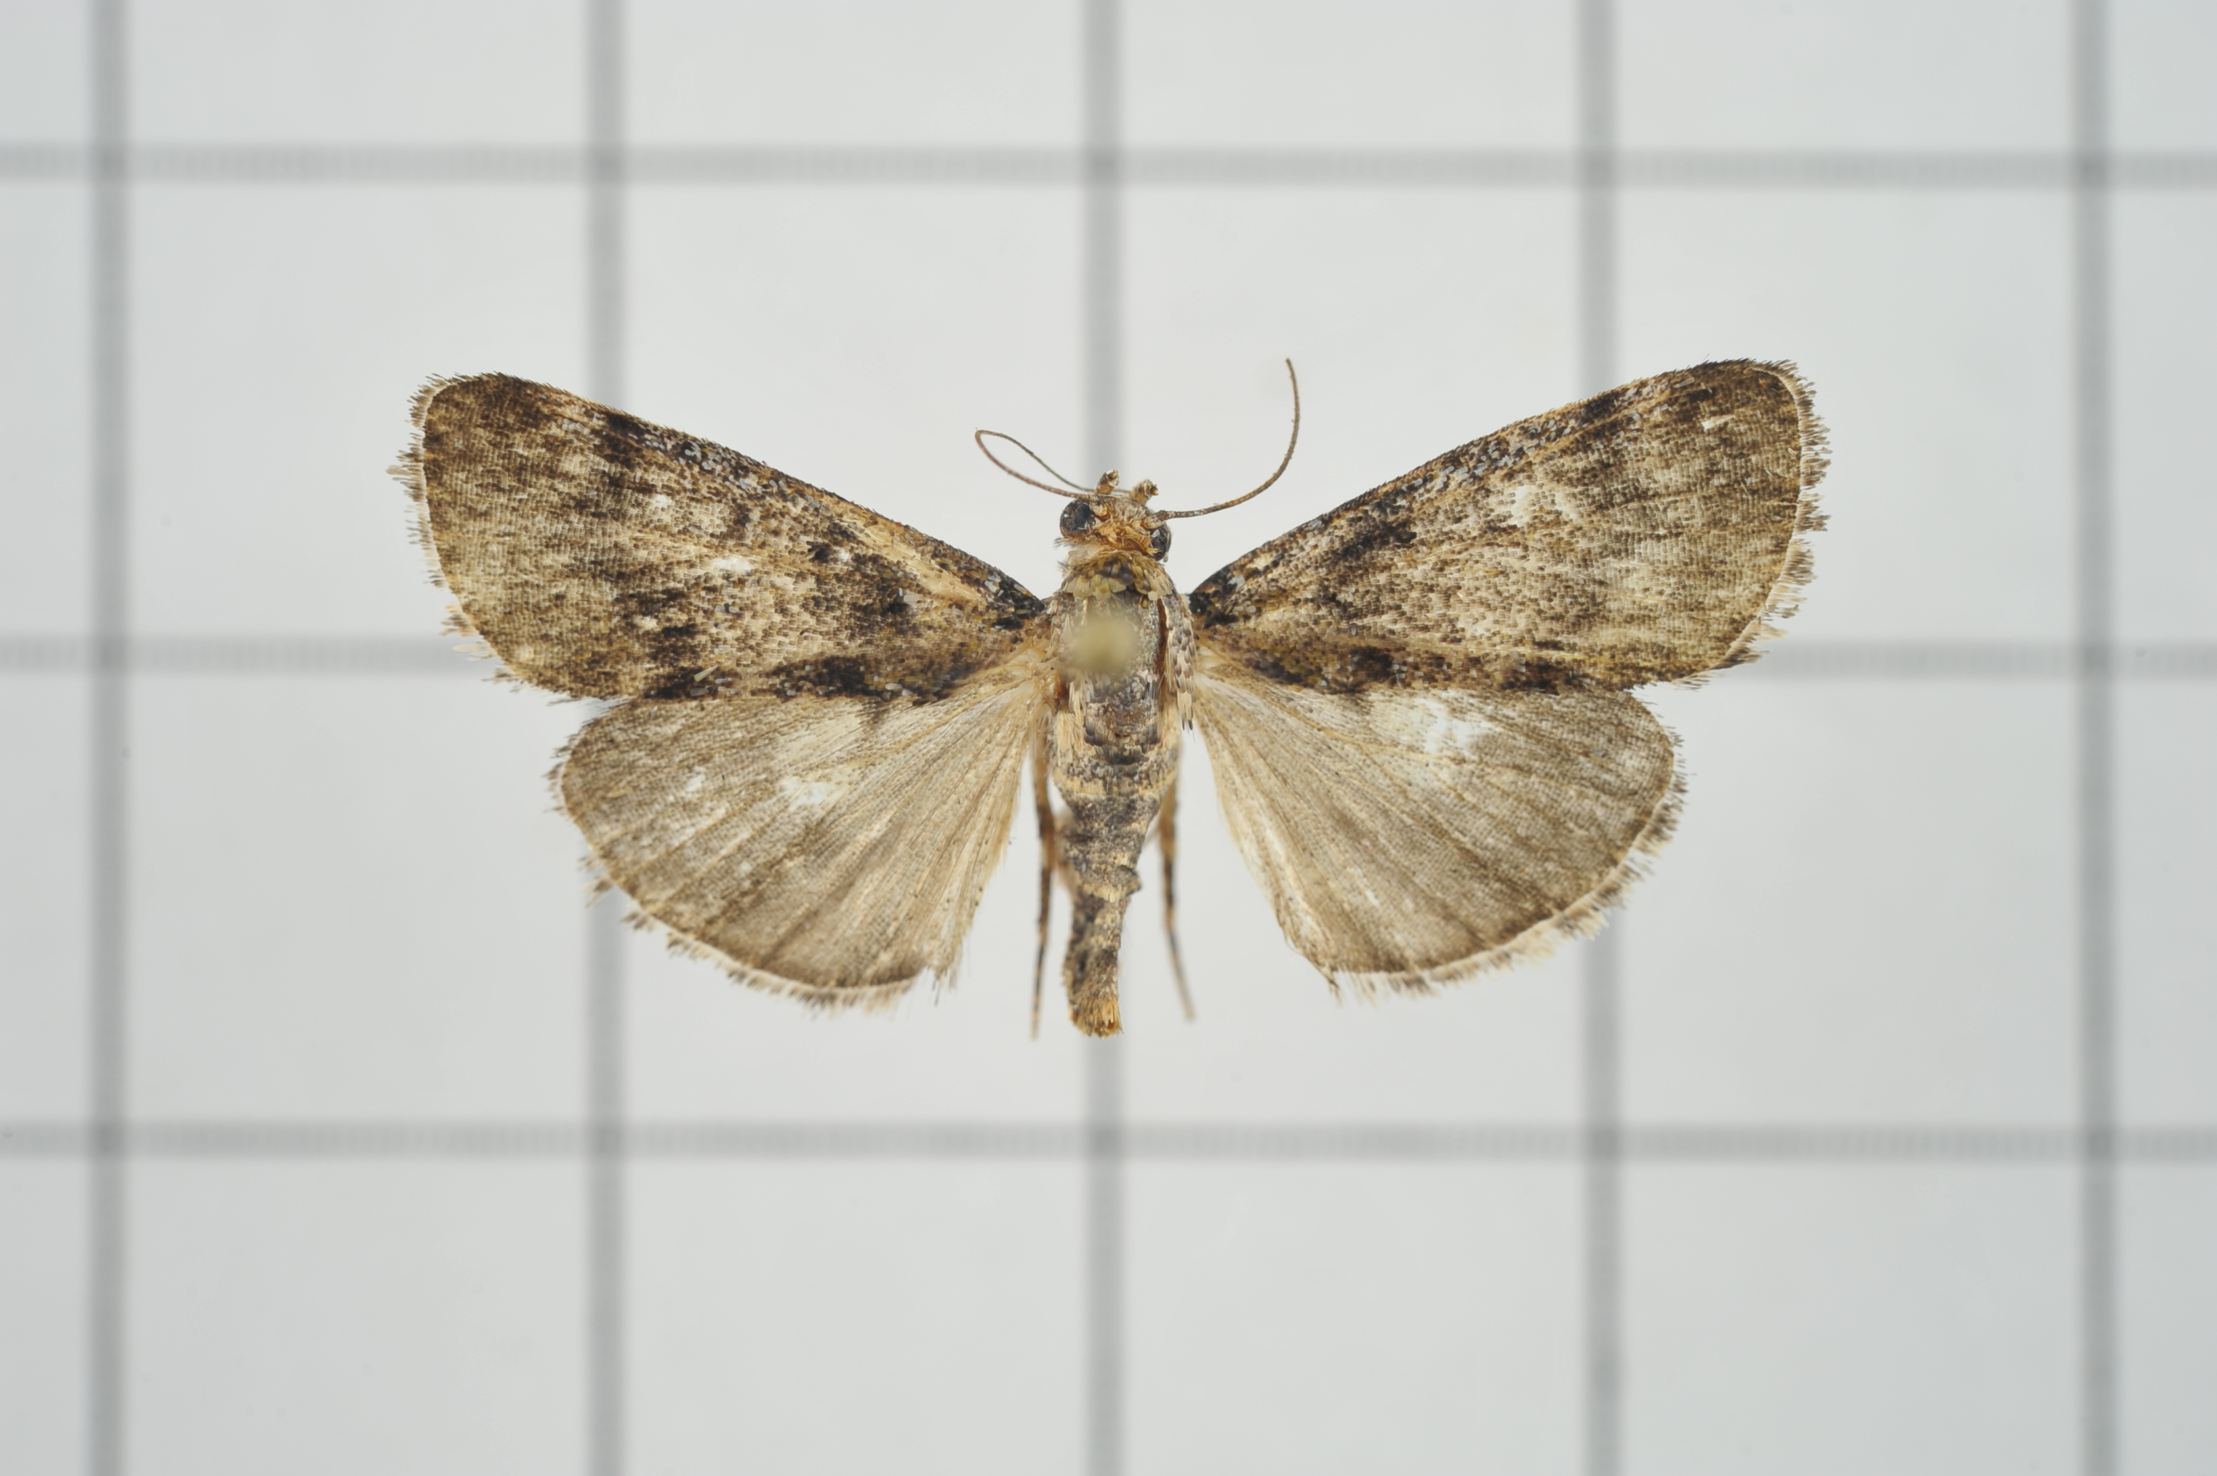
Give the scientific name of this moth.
Epilepia dentatum
